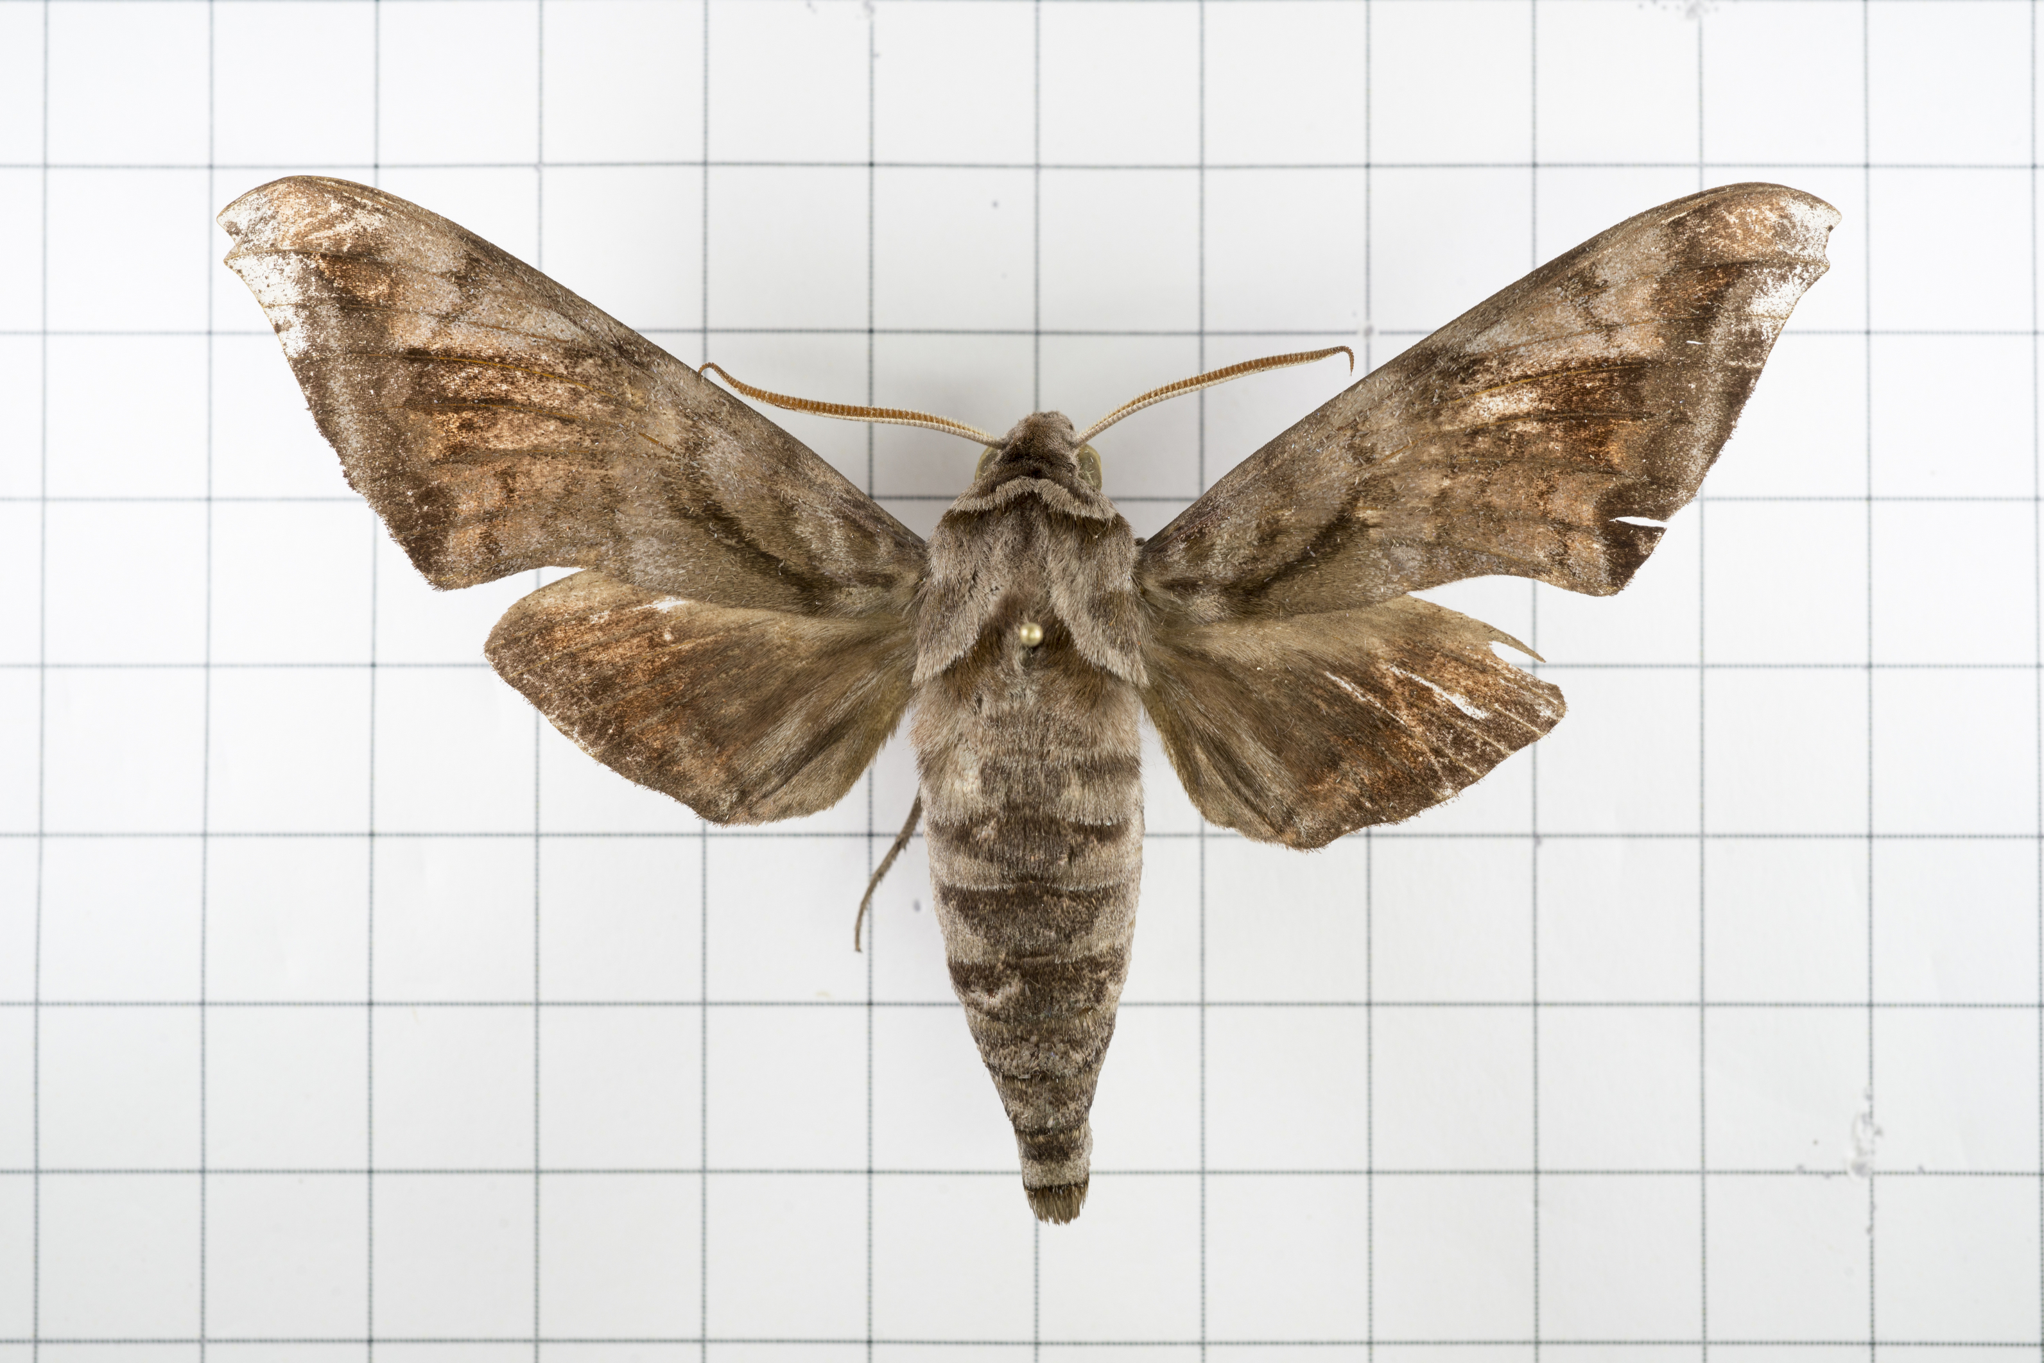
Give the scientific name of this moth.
Acosmeryx naga metanaga
